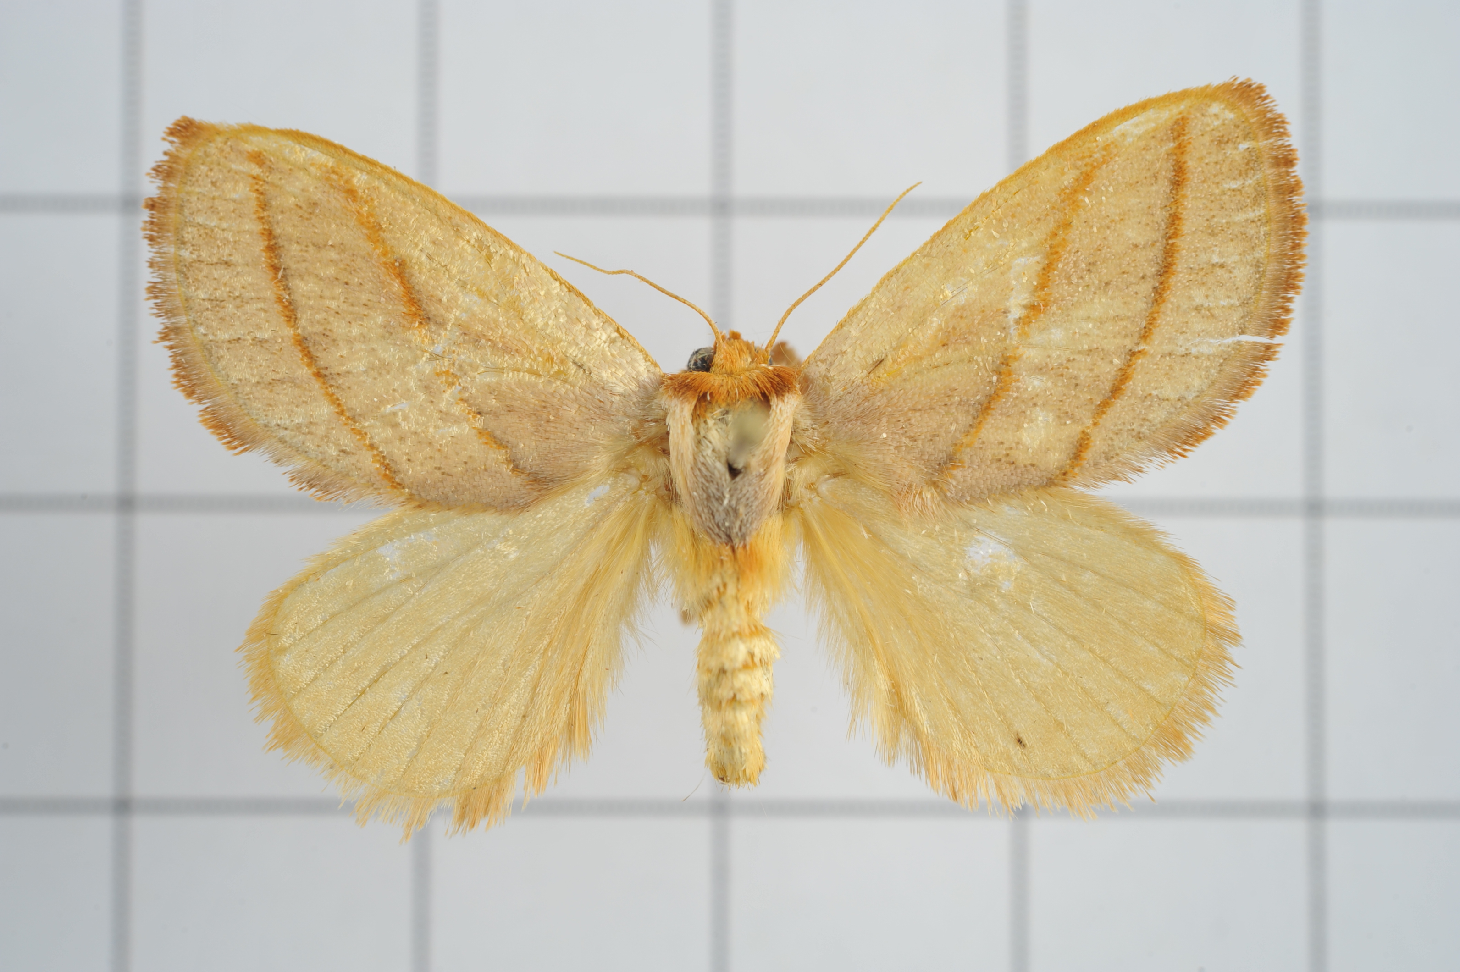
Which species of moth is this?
Cania heppneri
